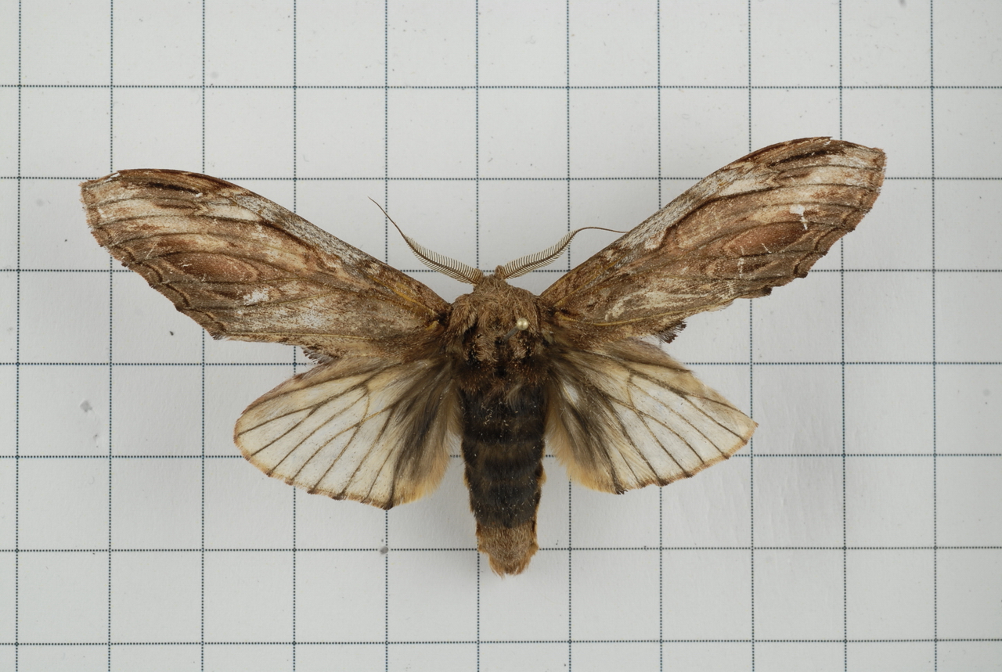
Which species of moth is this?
Acmeshachia gigantea
